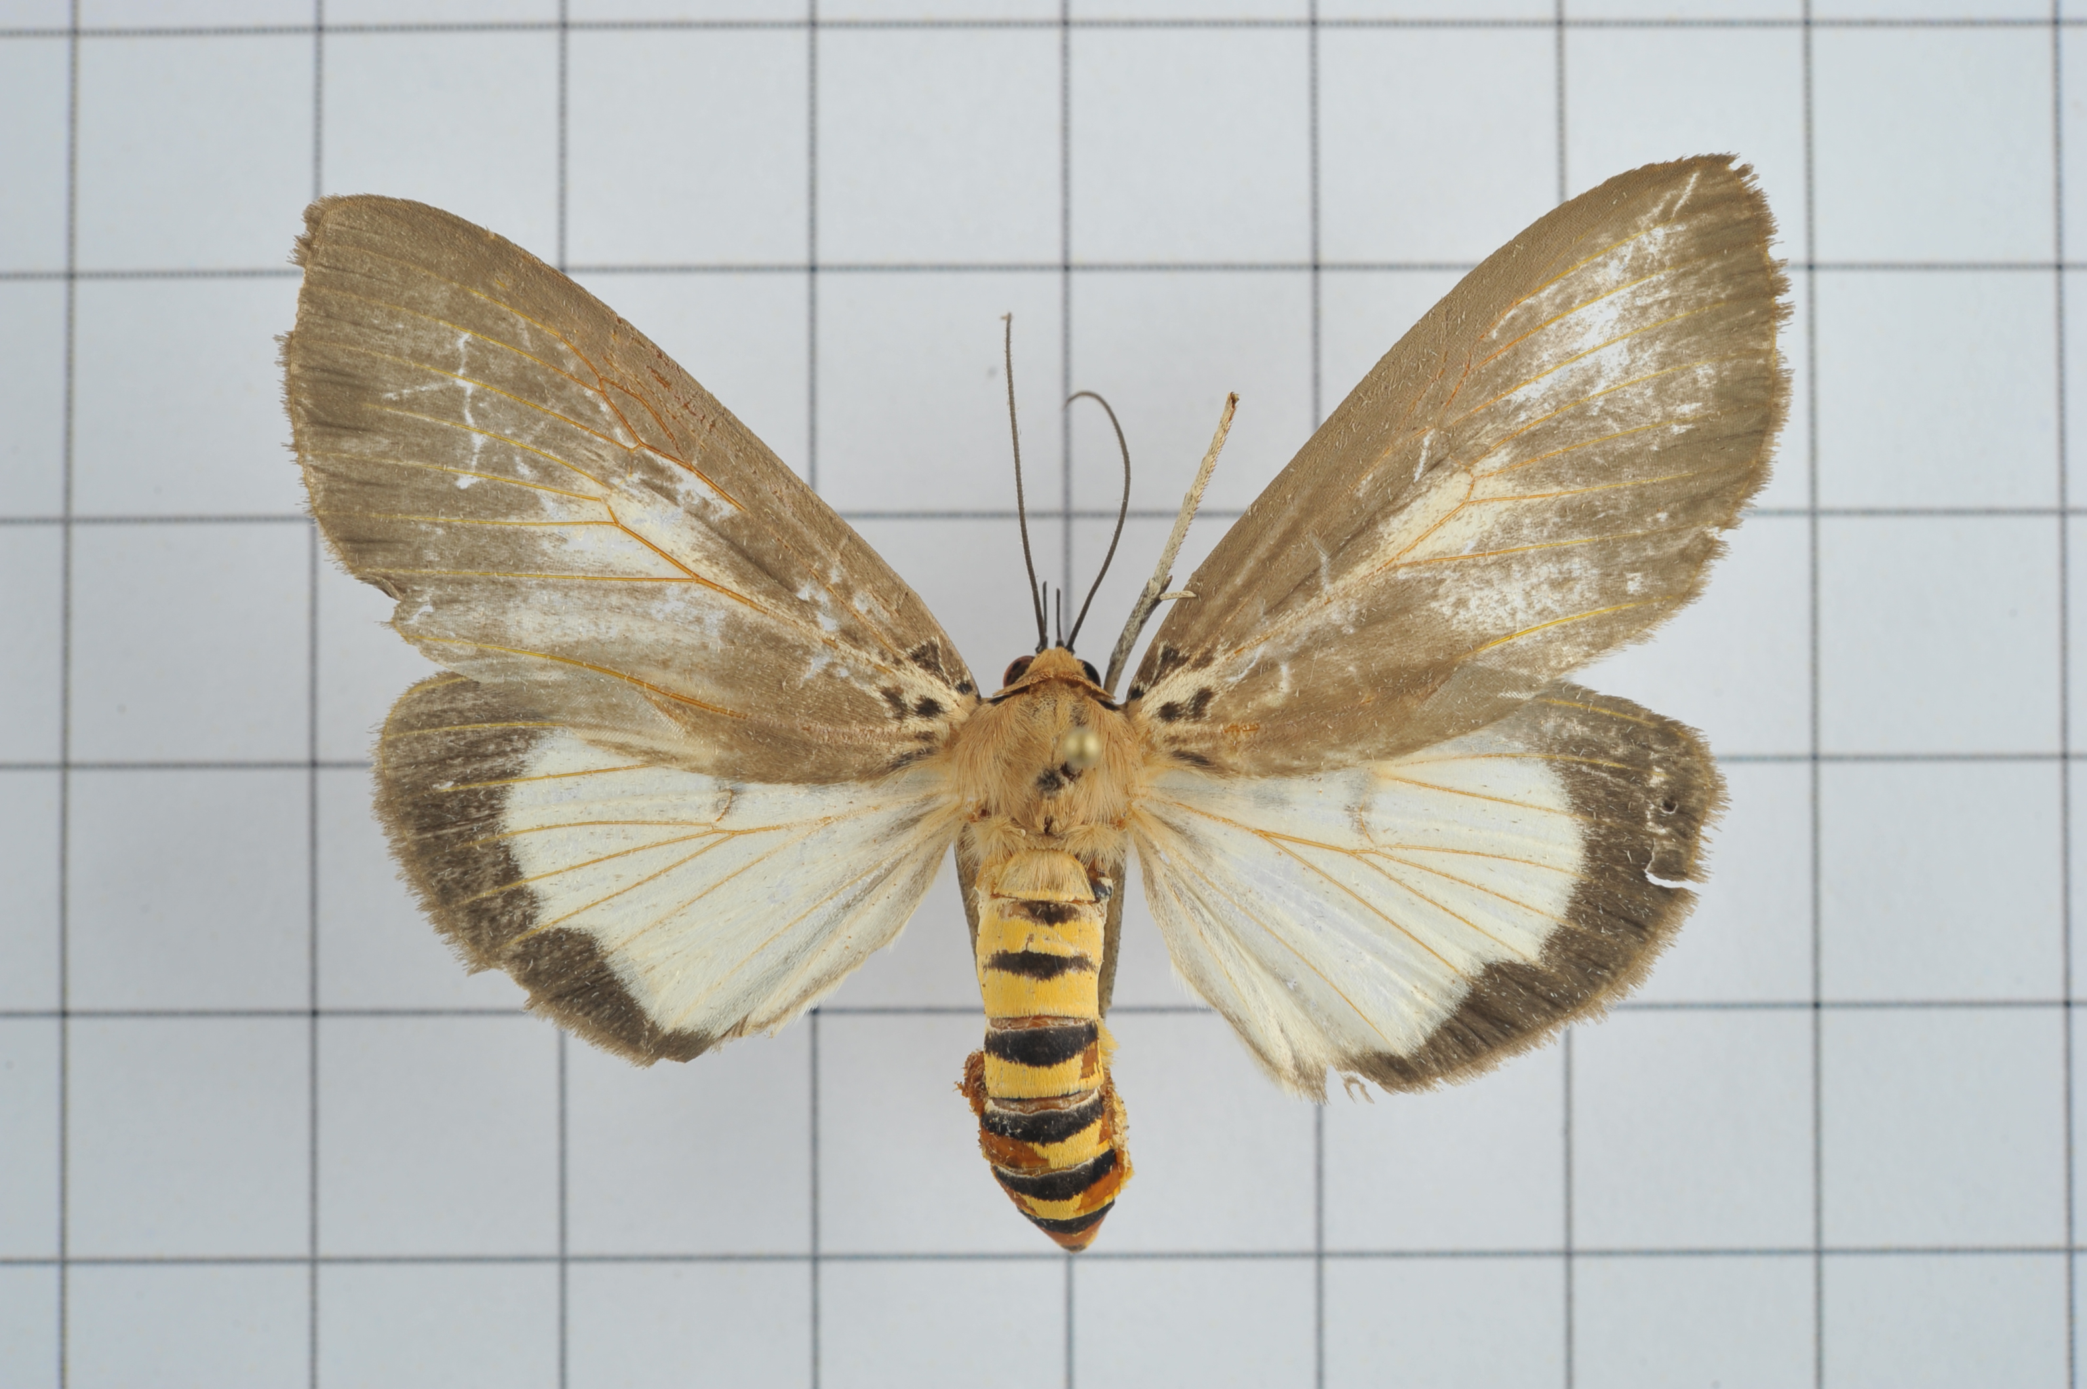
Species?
Asota heliconia zebrina
